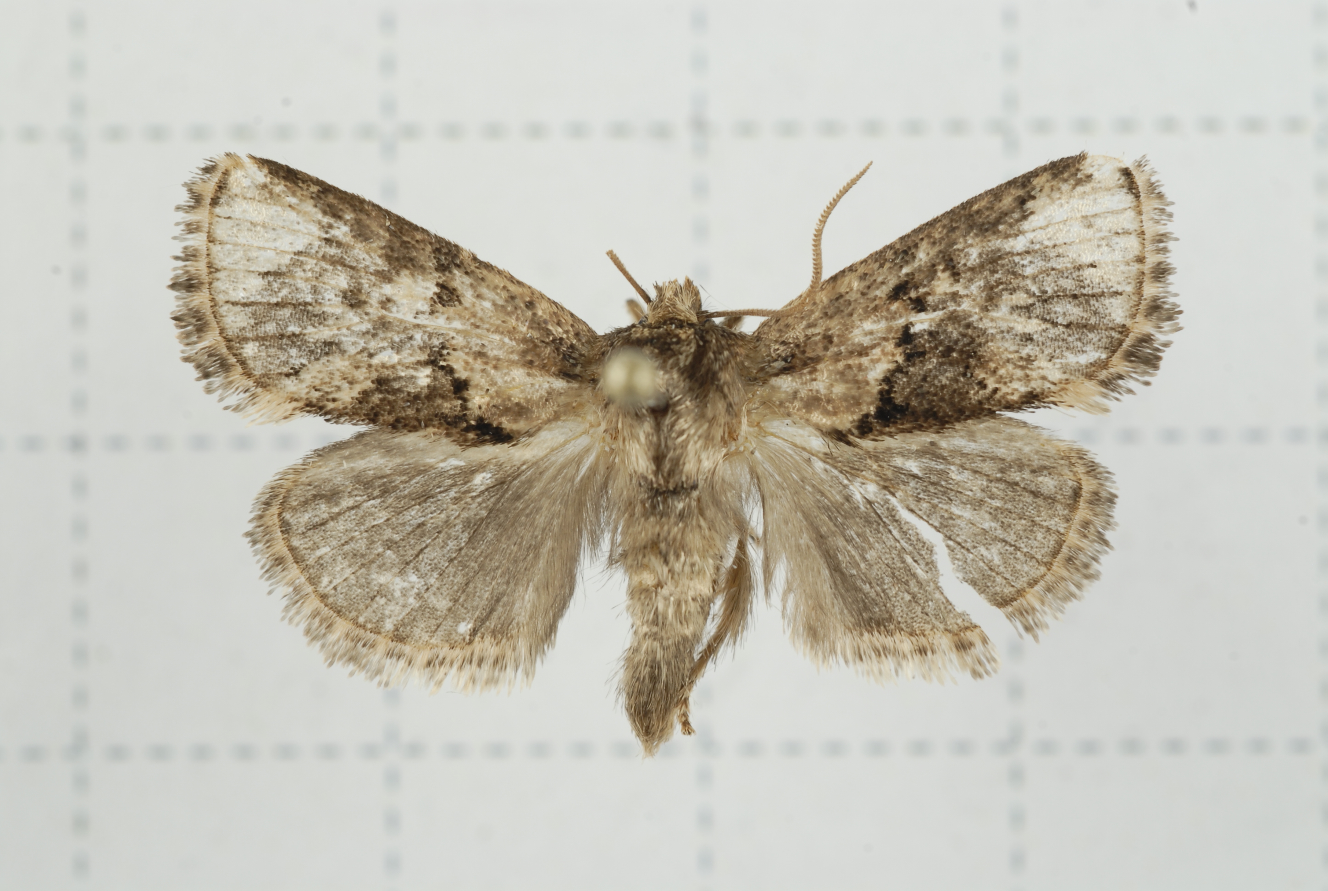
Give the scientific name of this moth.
Hampsonella arizana
